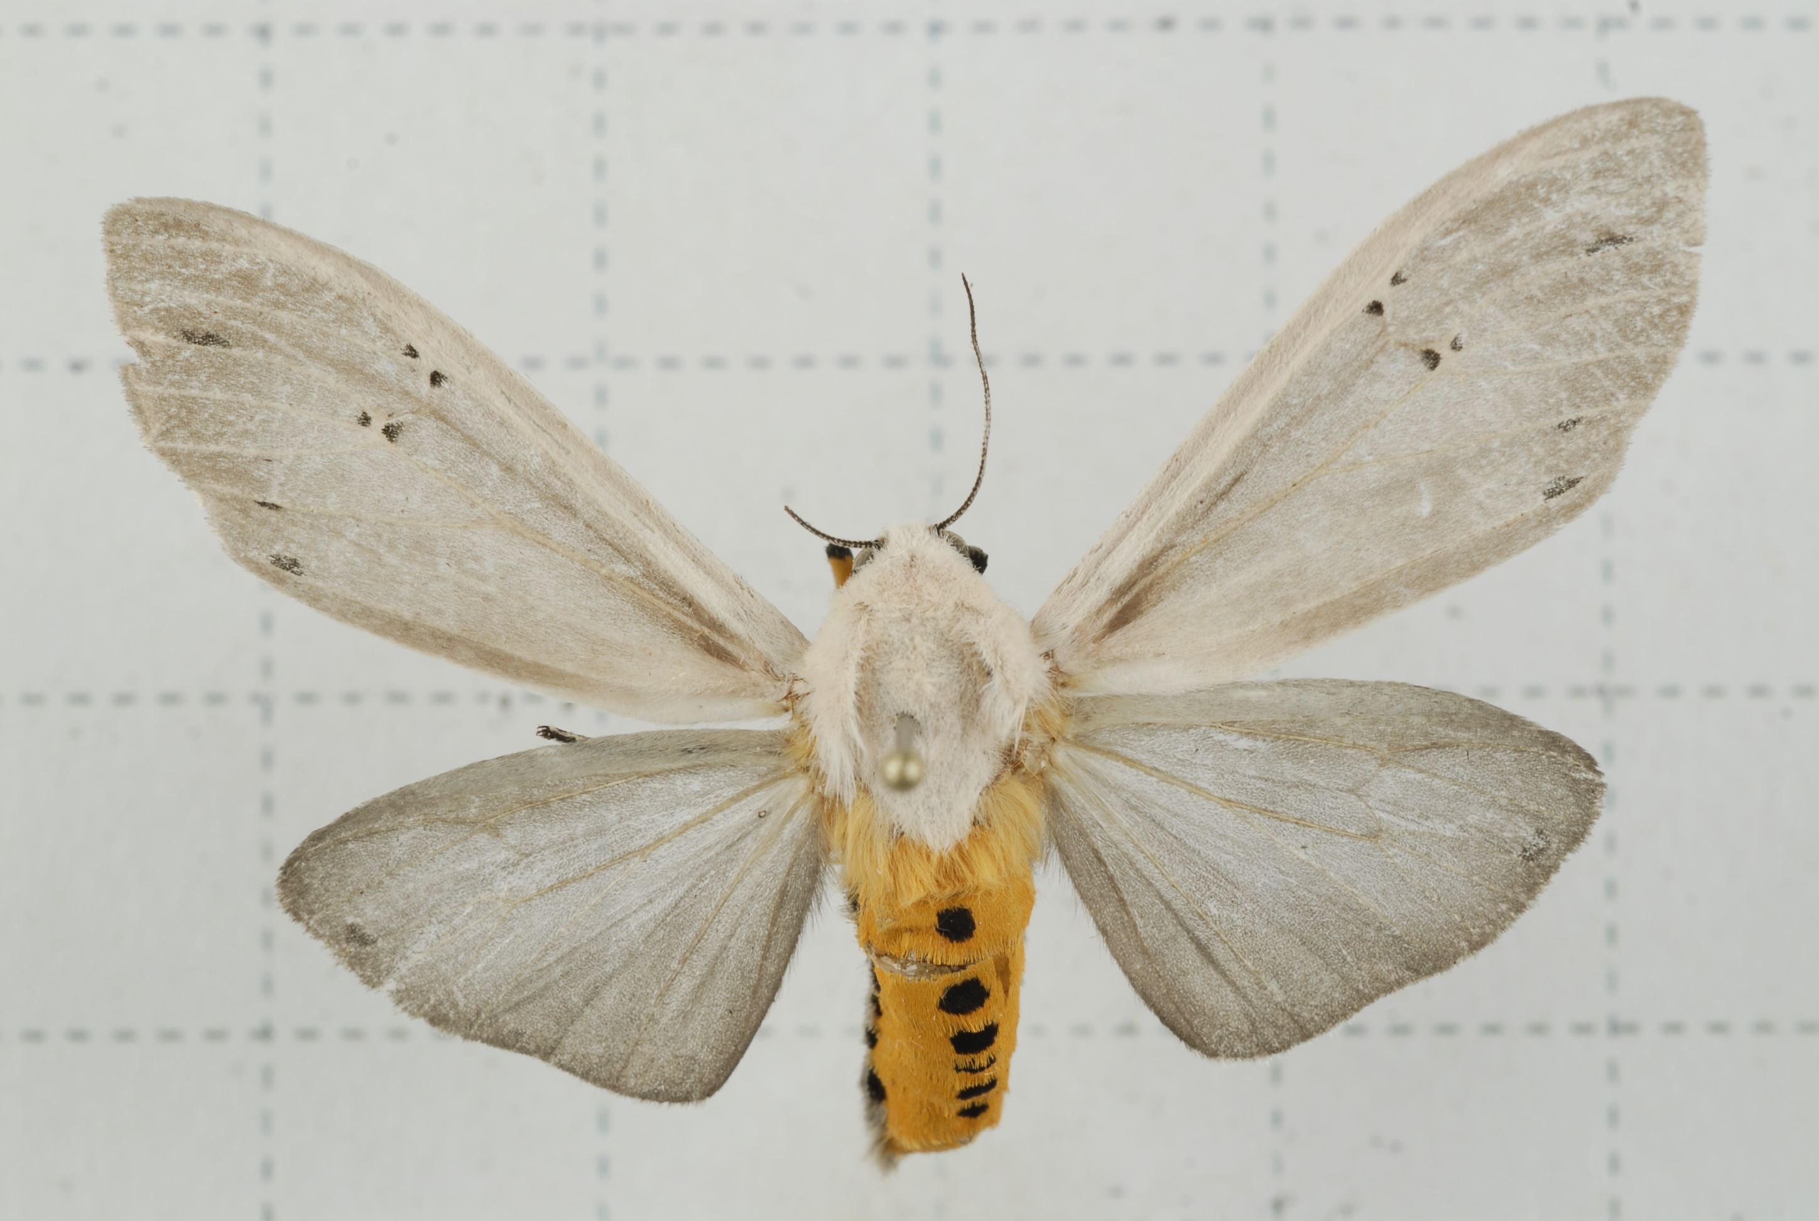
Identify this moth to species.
Creatonotos transiens koni
